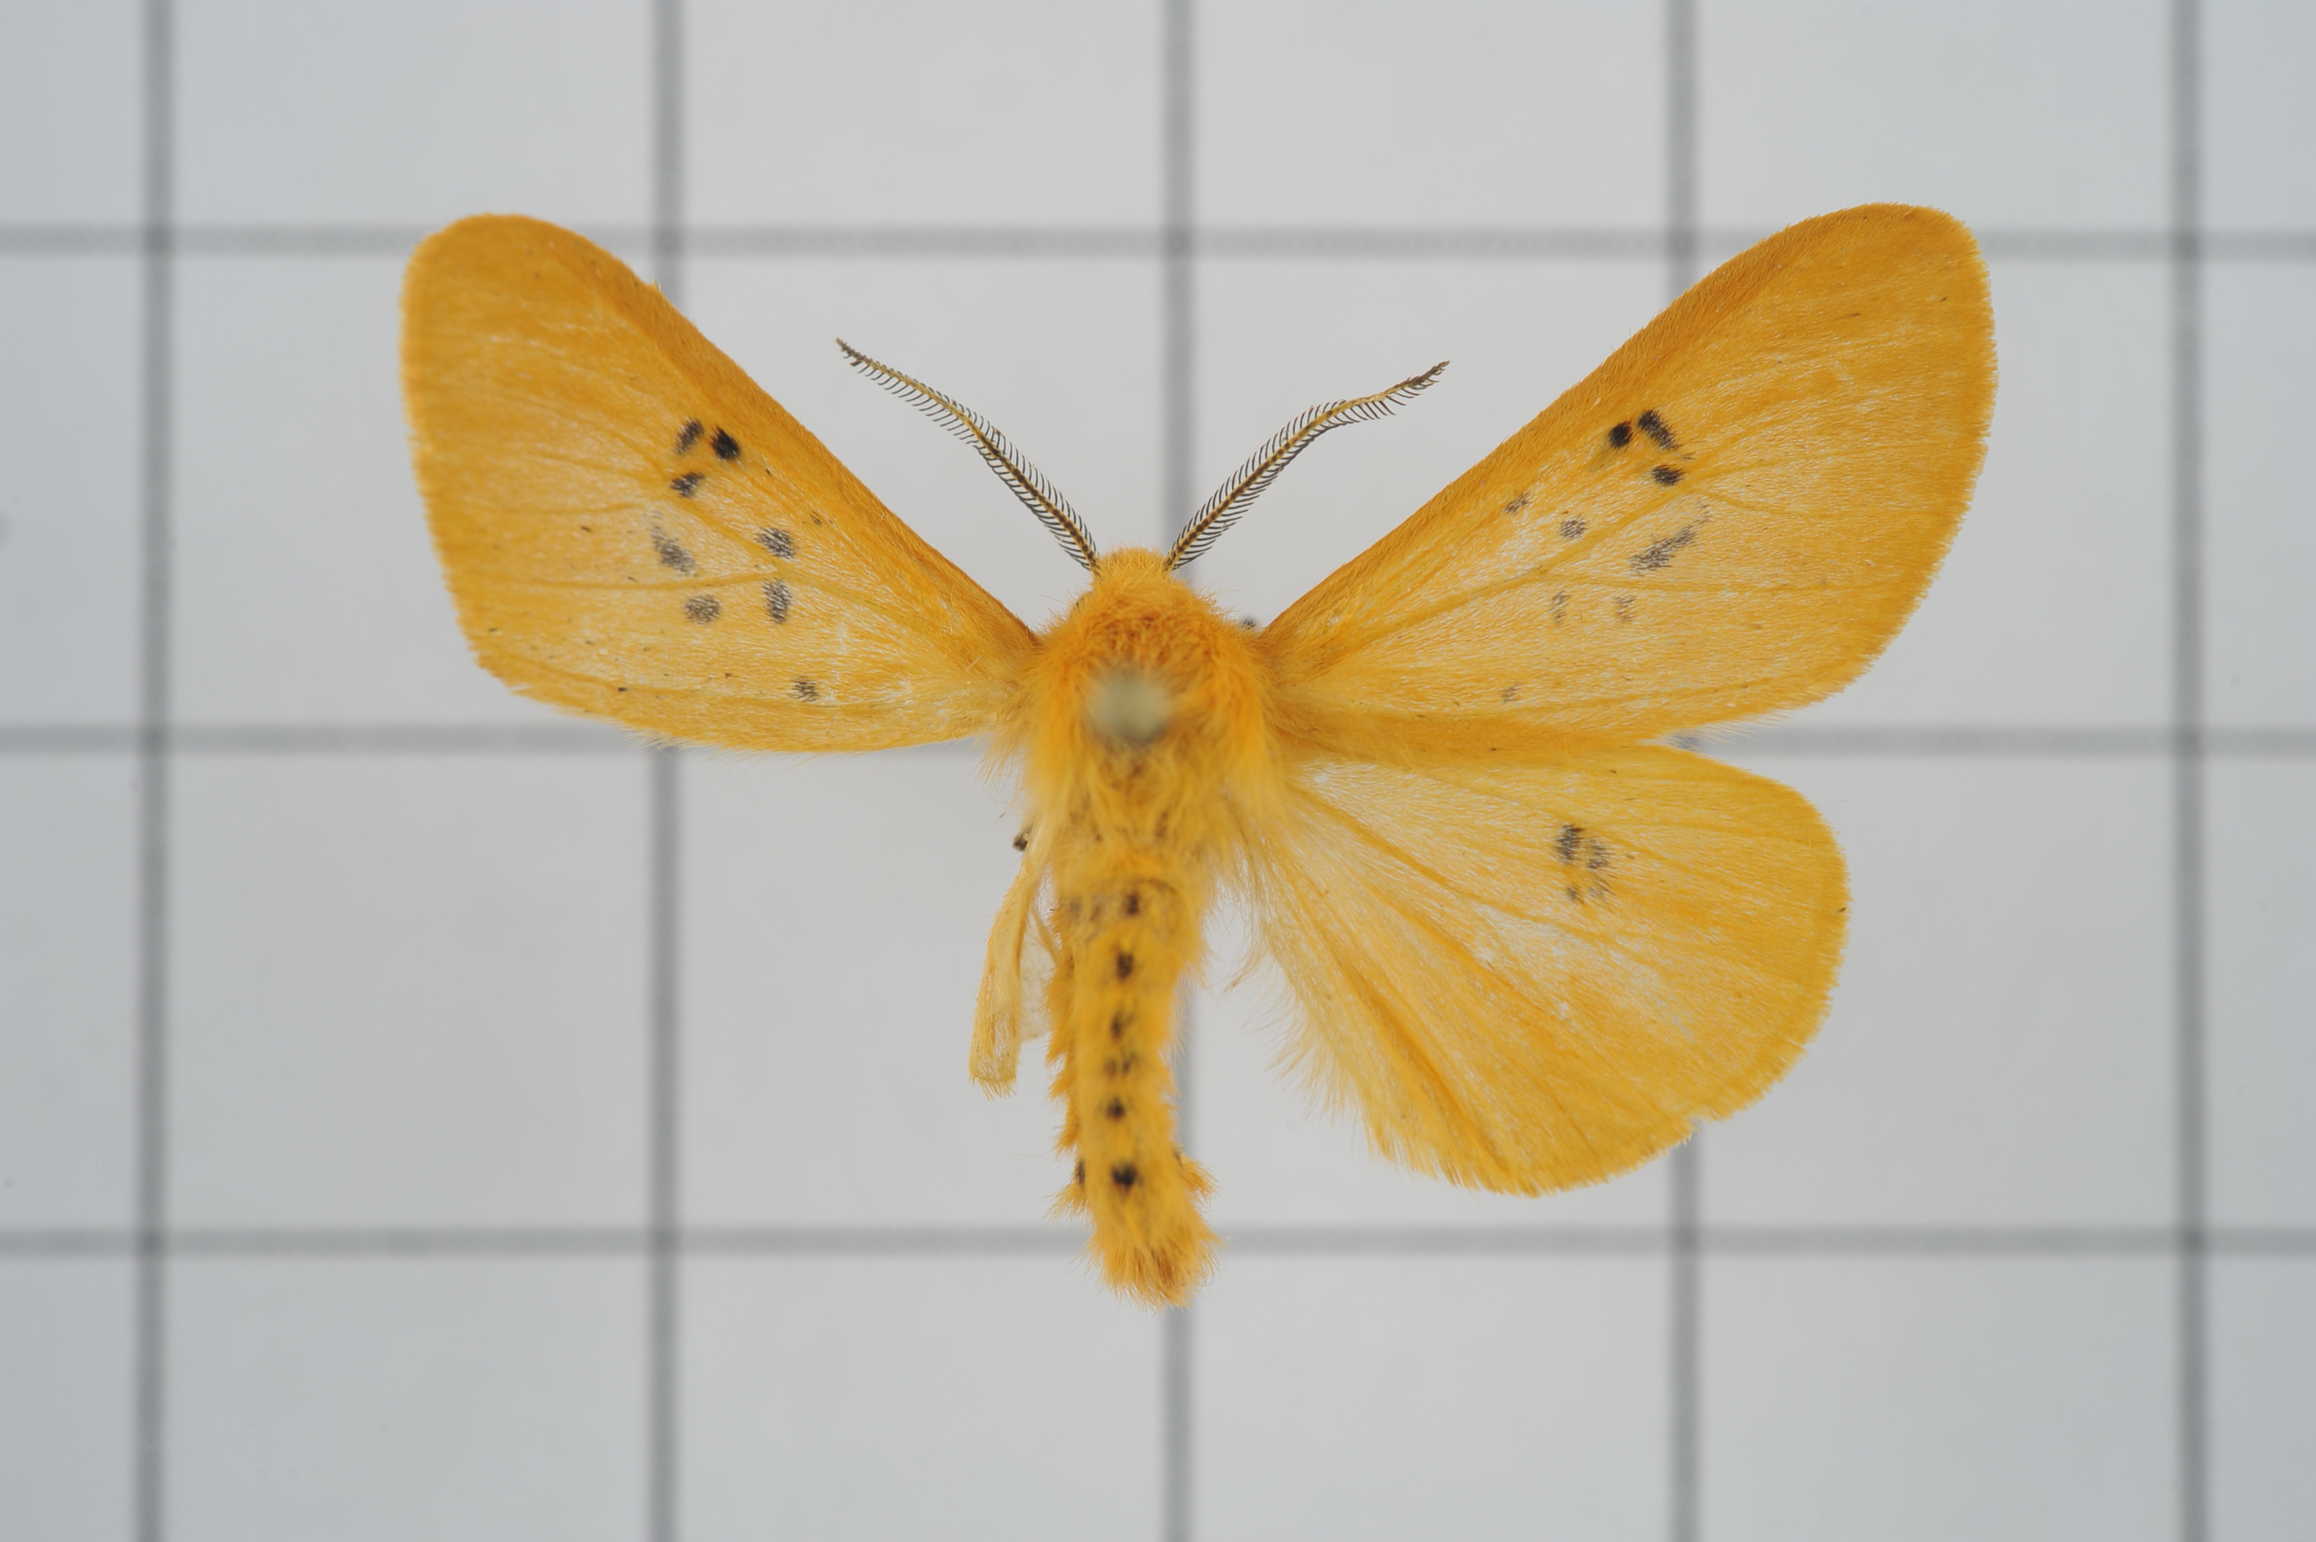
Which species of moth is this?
Lemyra moltrechti
